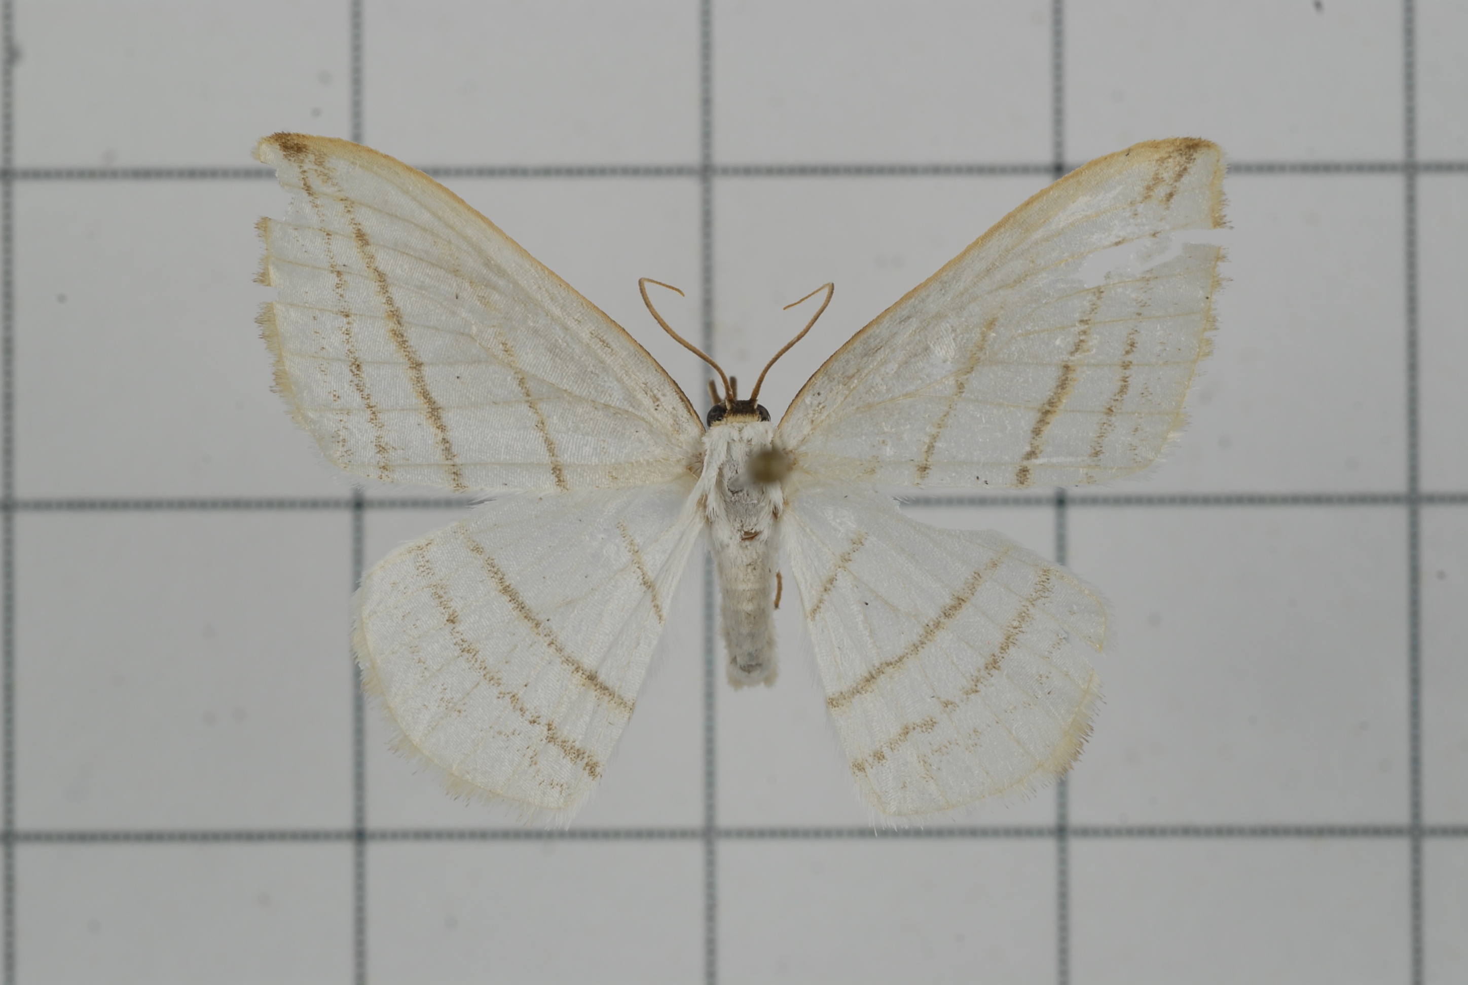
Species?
Ditrigona conflexaria micronioides
